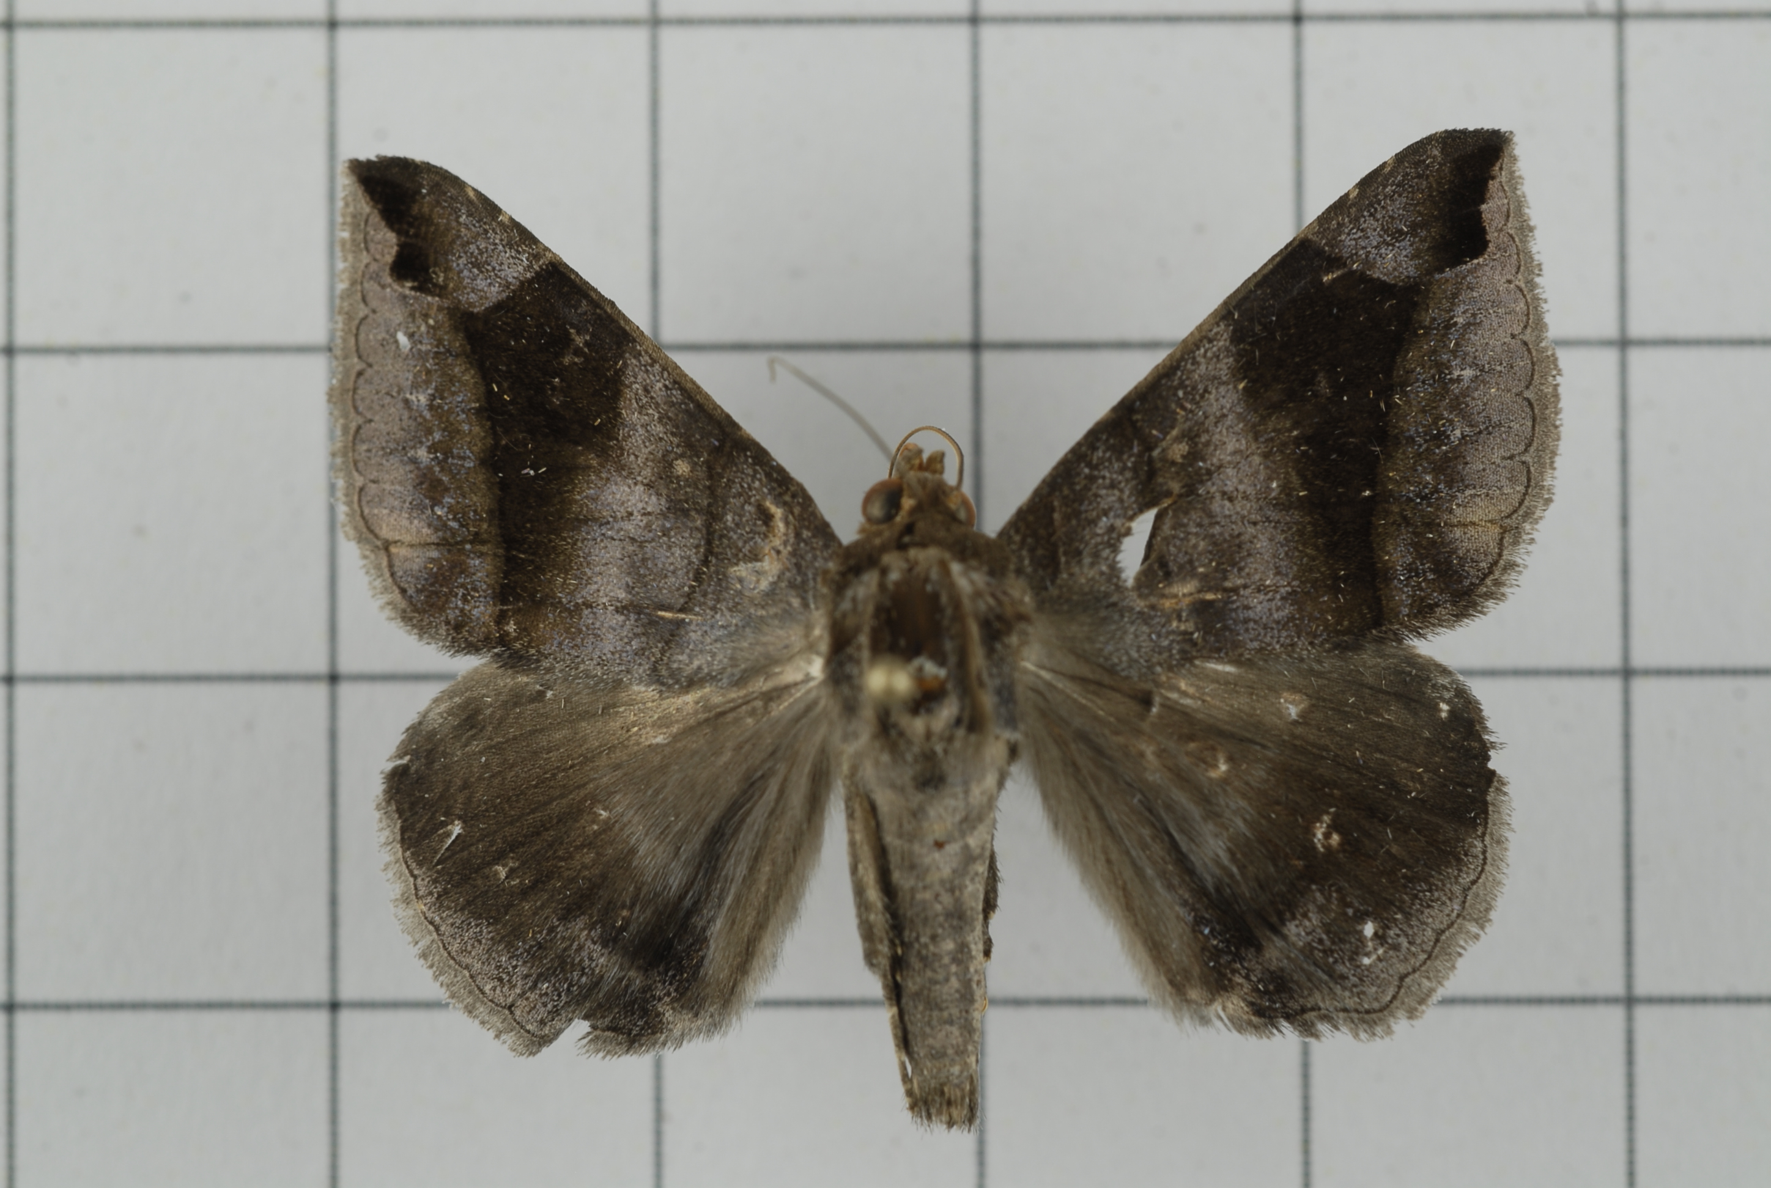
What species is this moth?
Bastilla amygdalis
